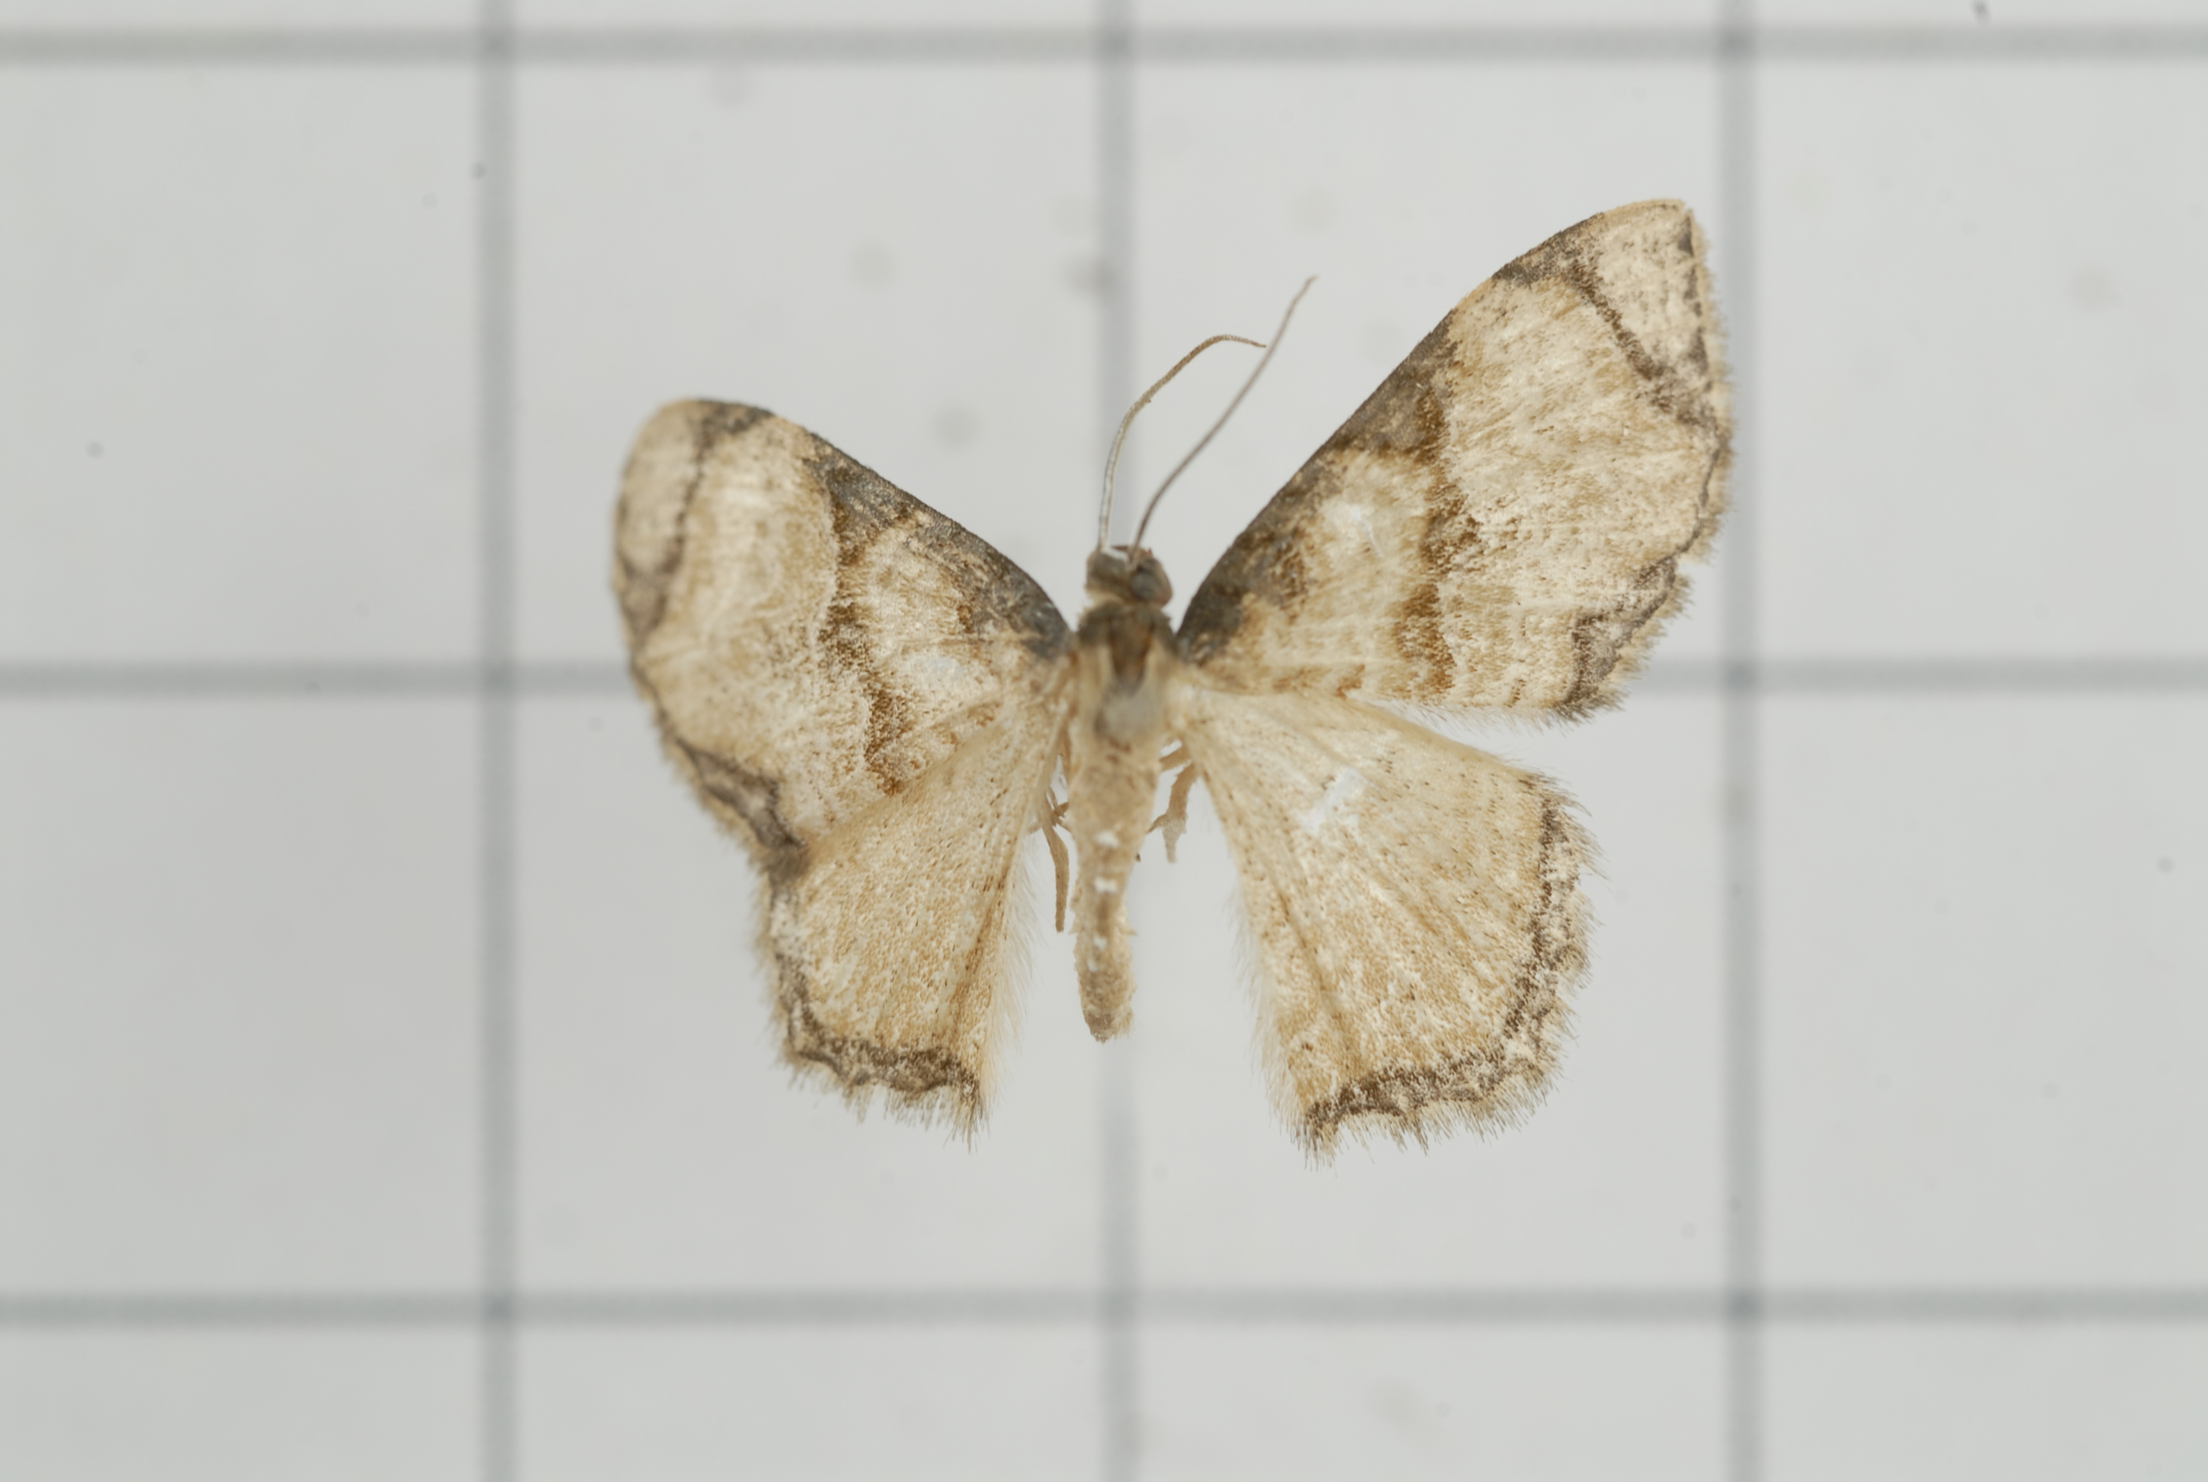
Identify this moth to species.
Chalyboclydon marginata
